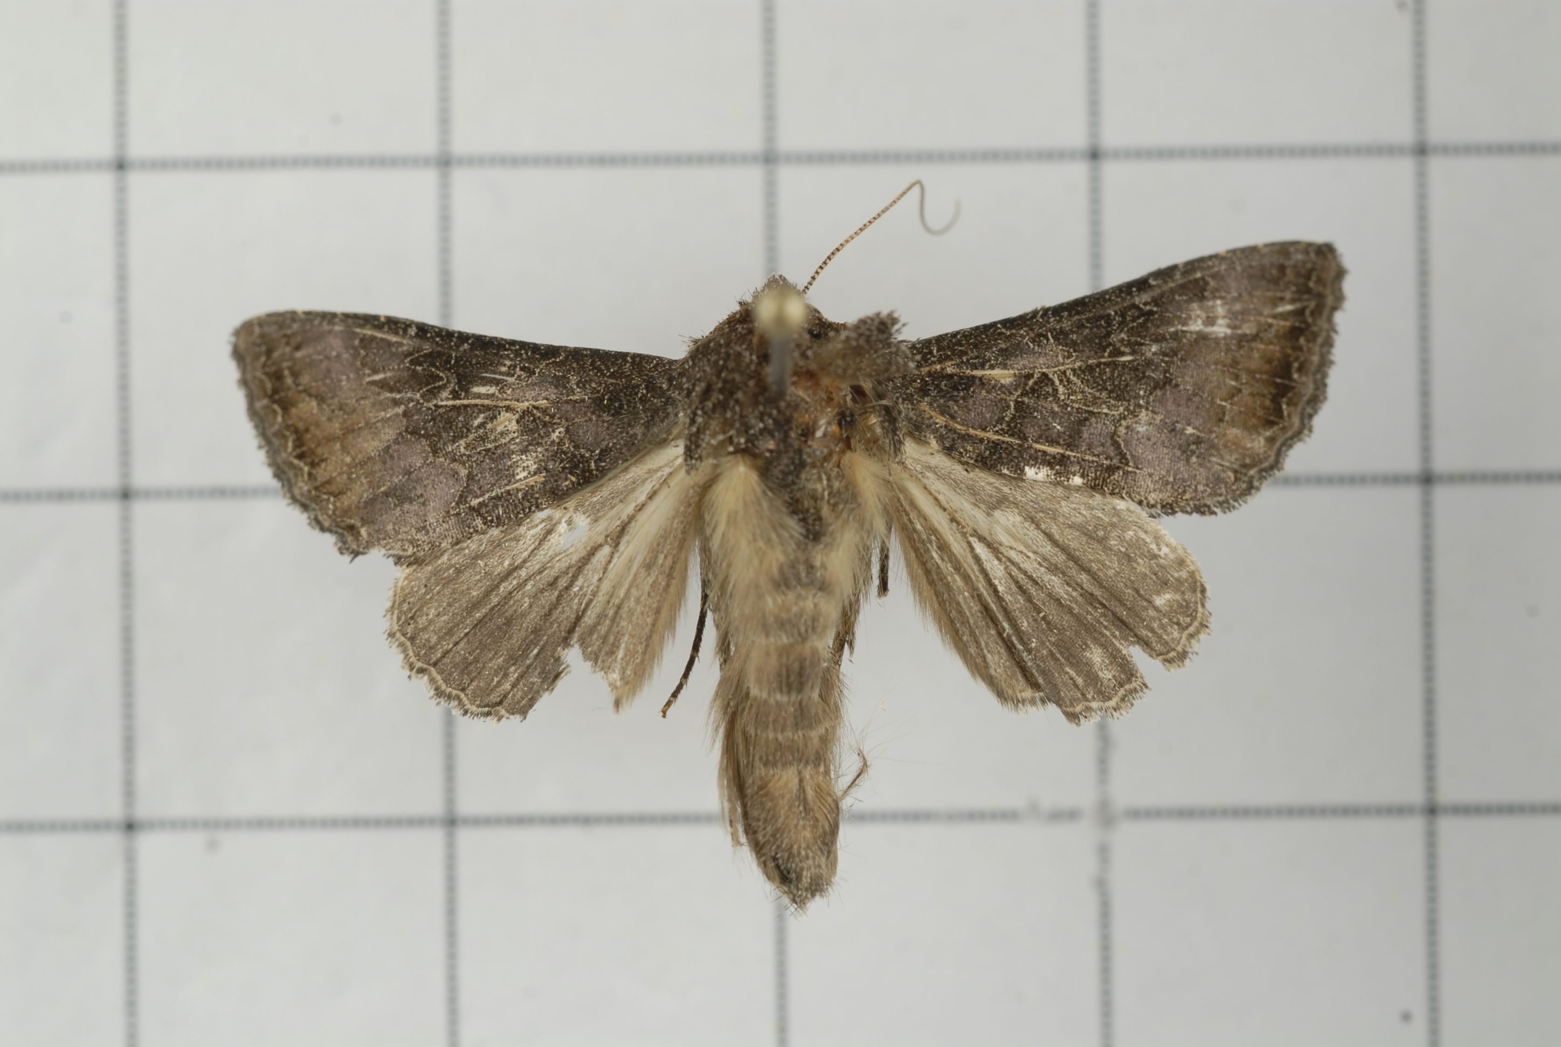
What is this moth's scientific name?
Thysanoplusia reticulata
